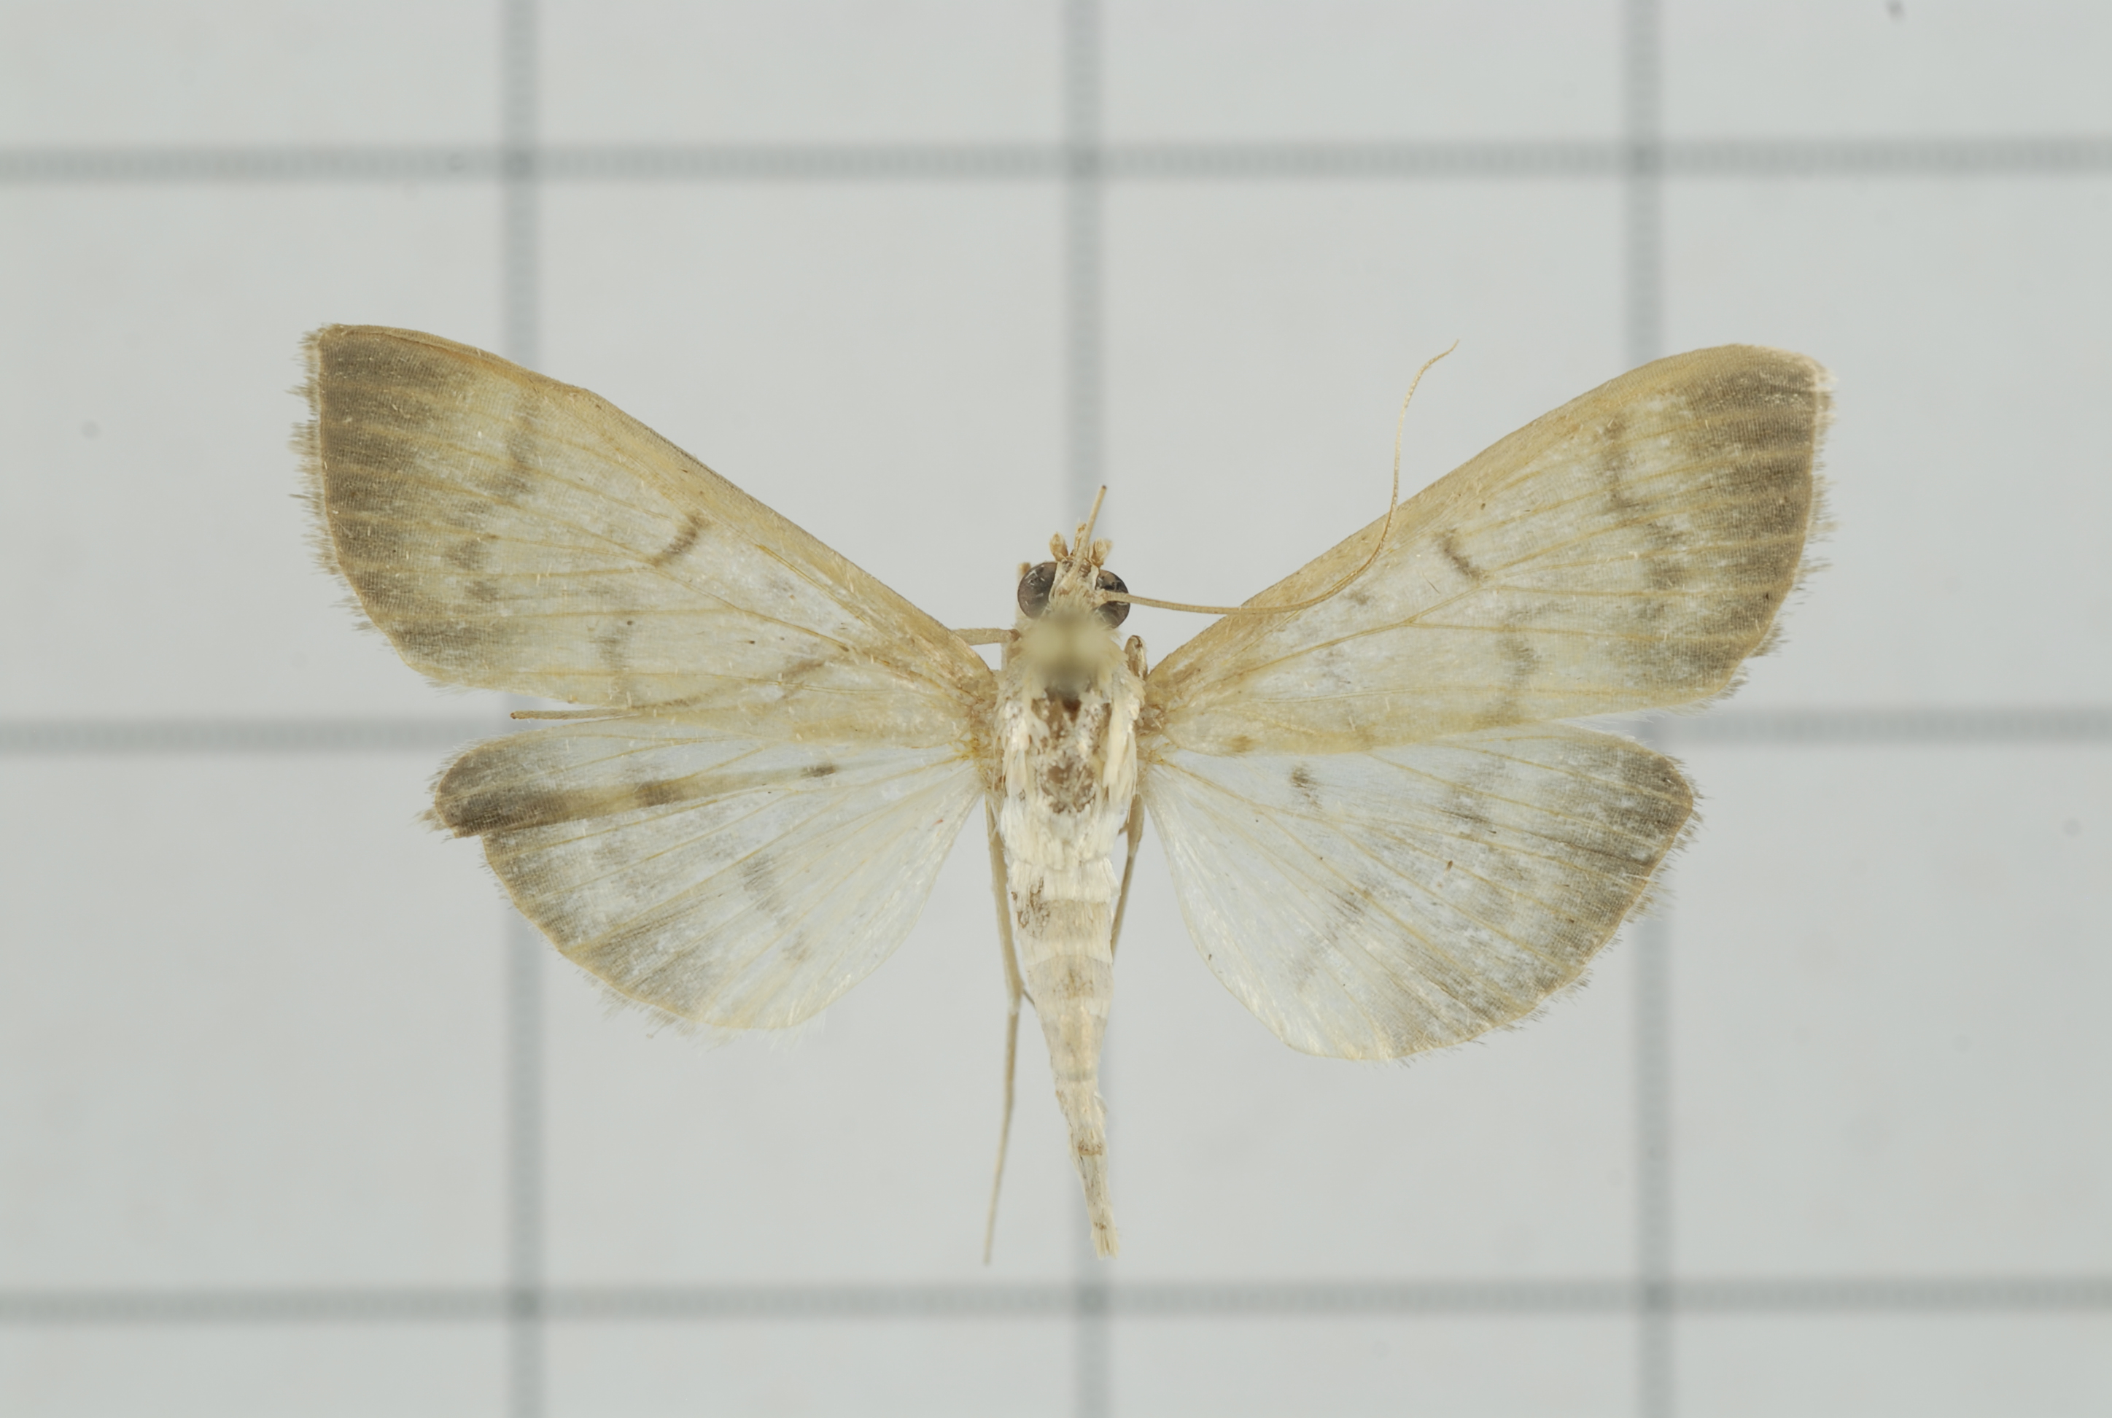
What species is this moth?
Patania sabinusalis
